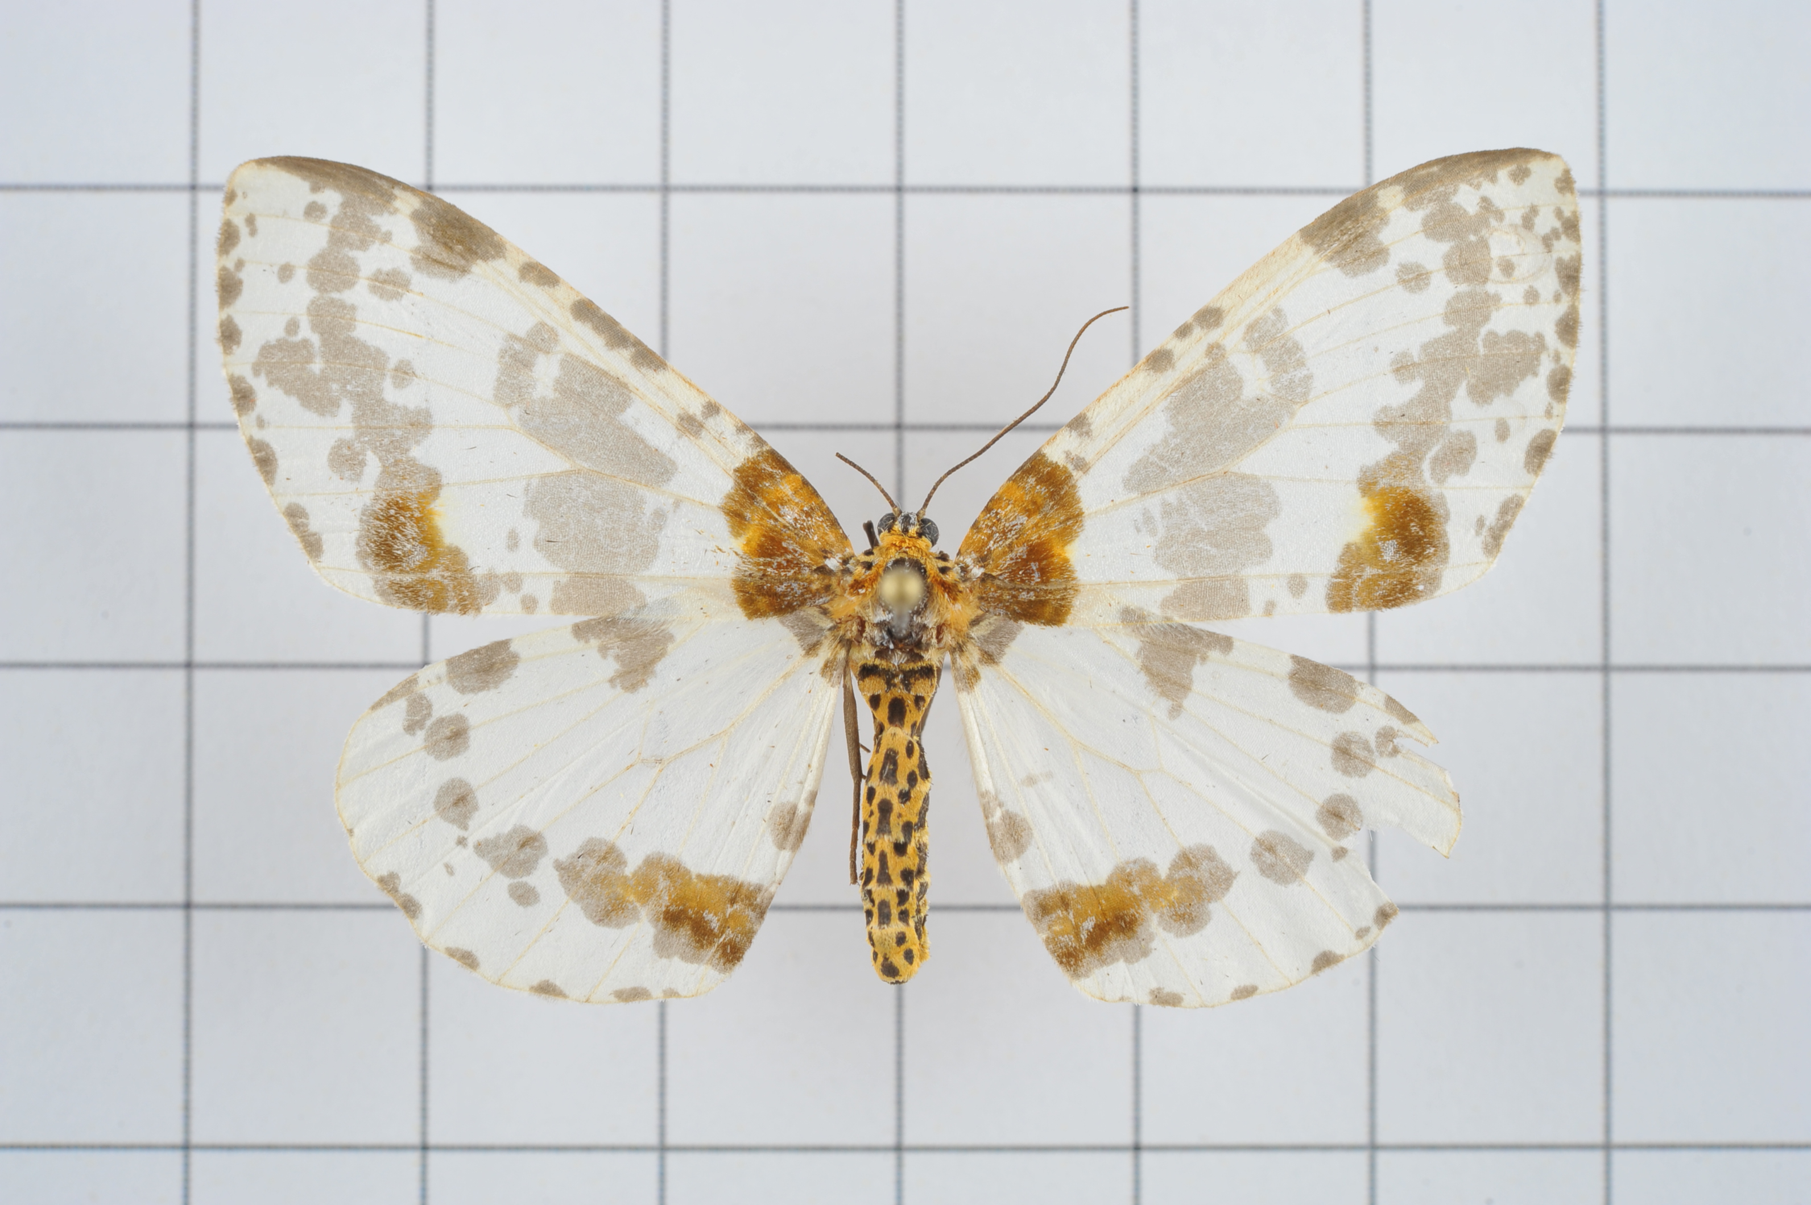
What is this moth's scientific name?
Abraxas adilluminata
